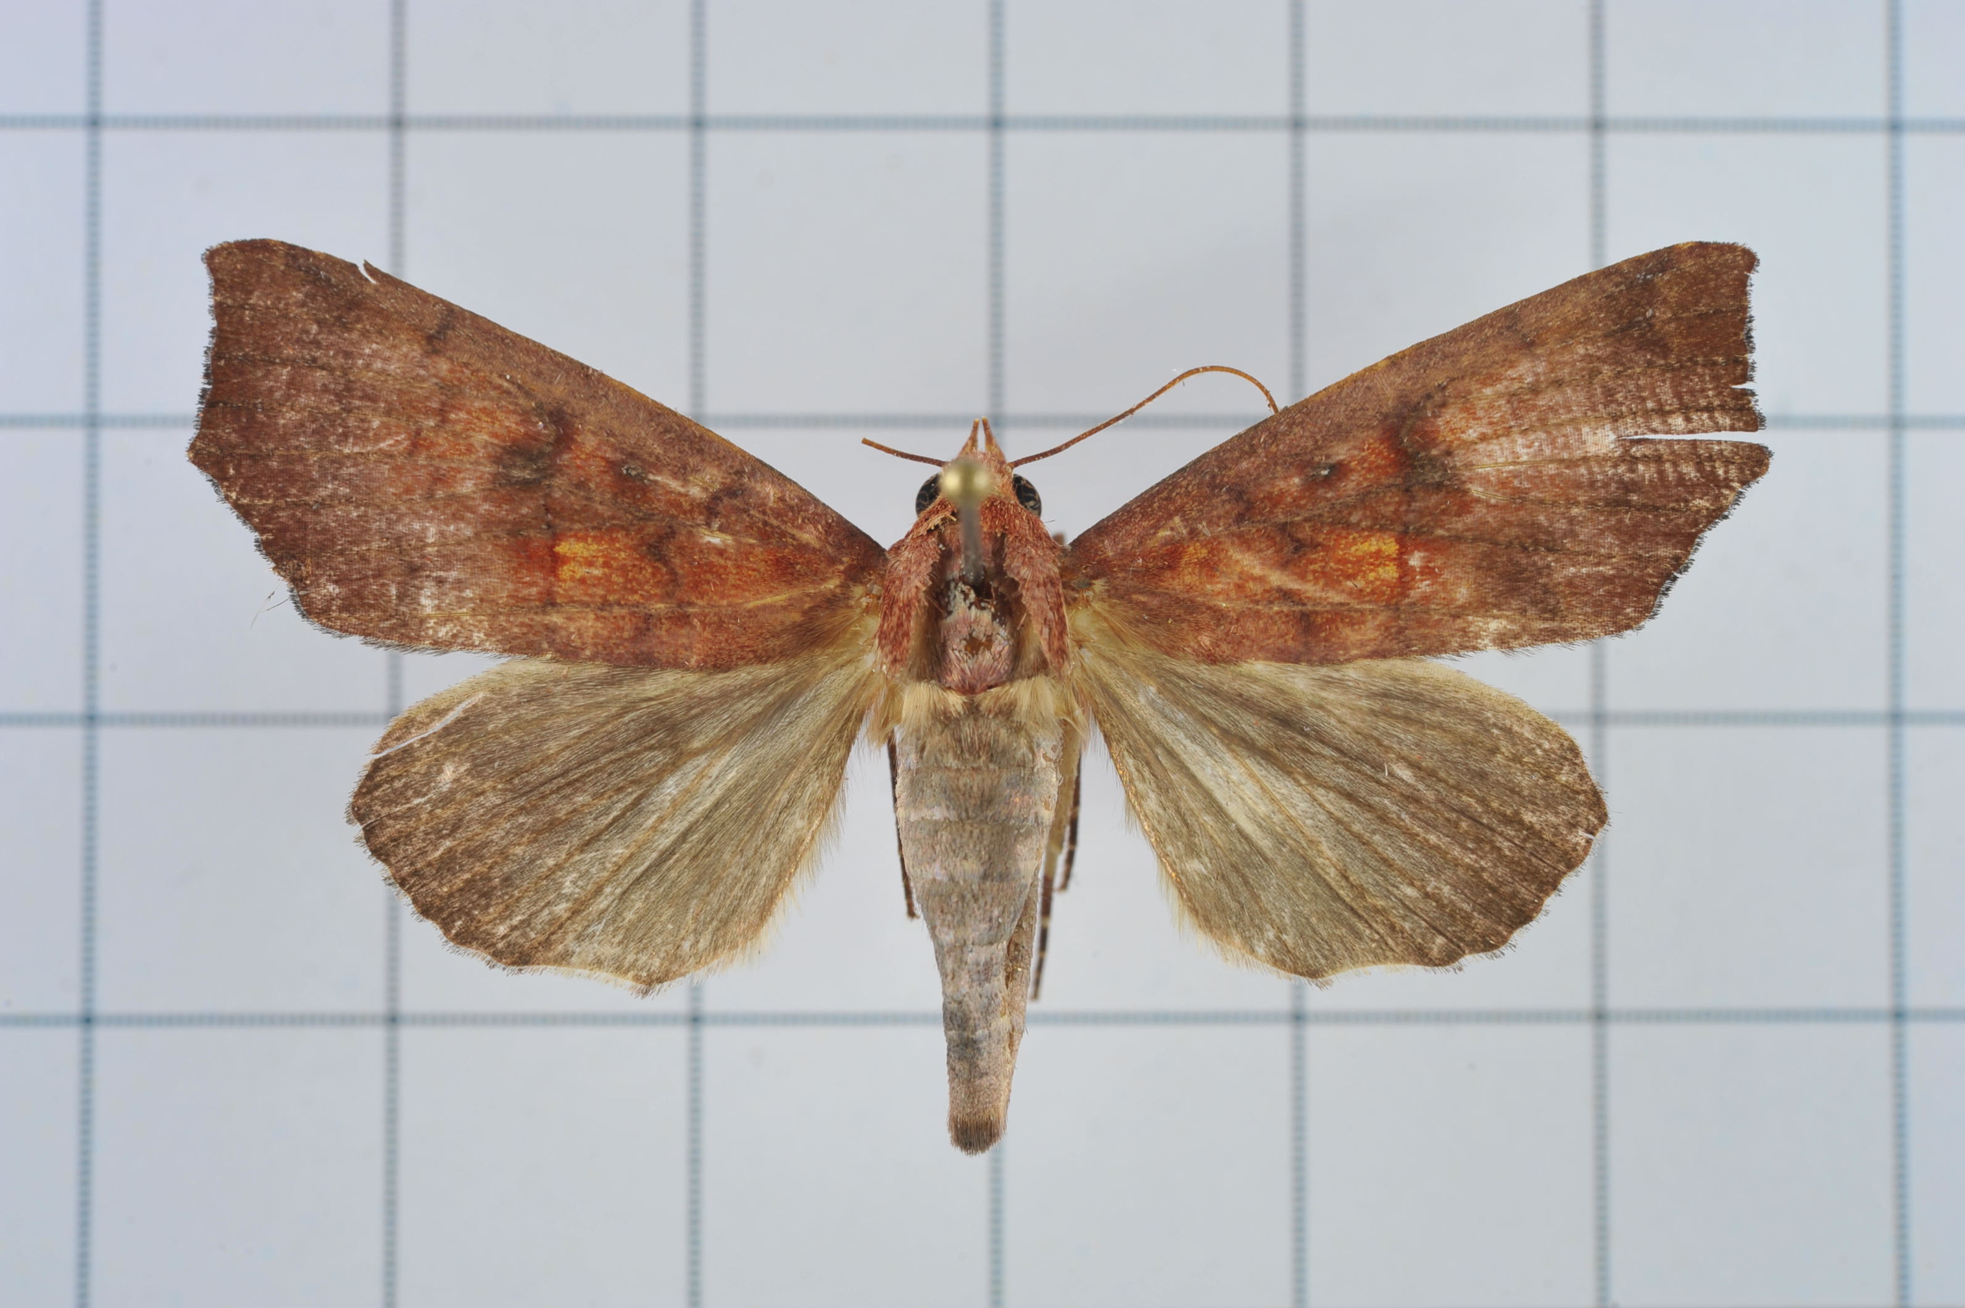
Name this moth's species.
Rusicada privata
